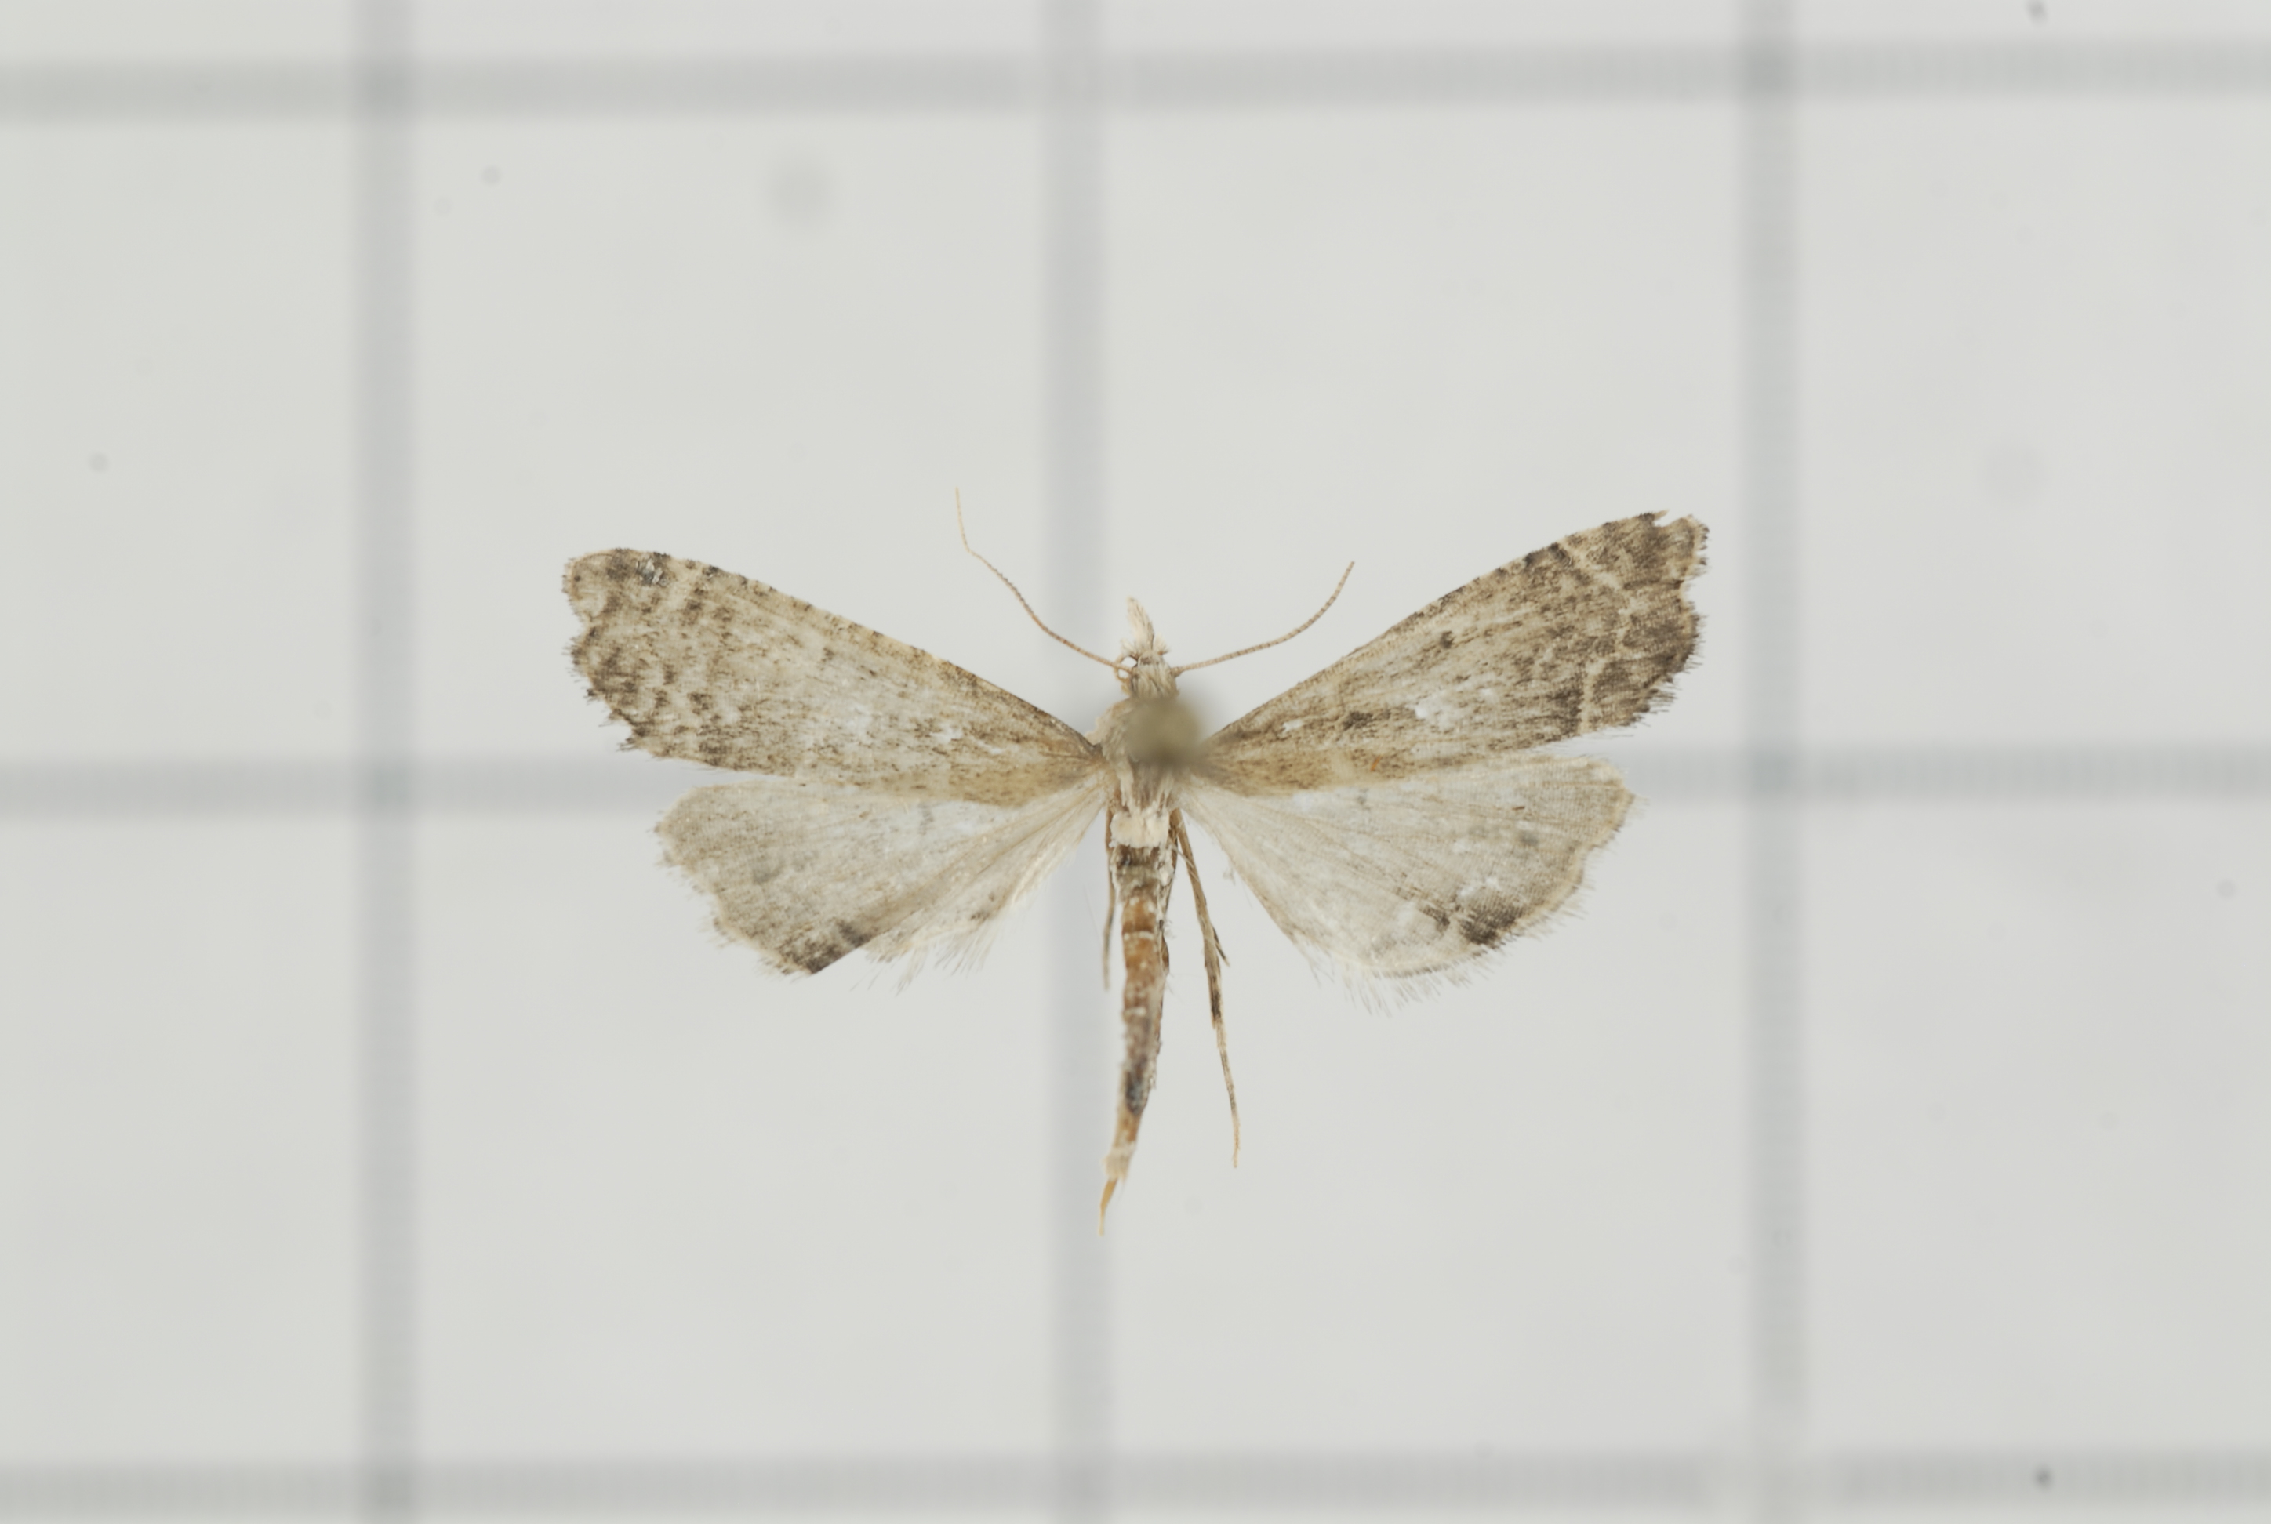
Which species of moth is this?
Diplopseustis perieresalis
